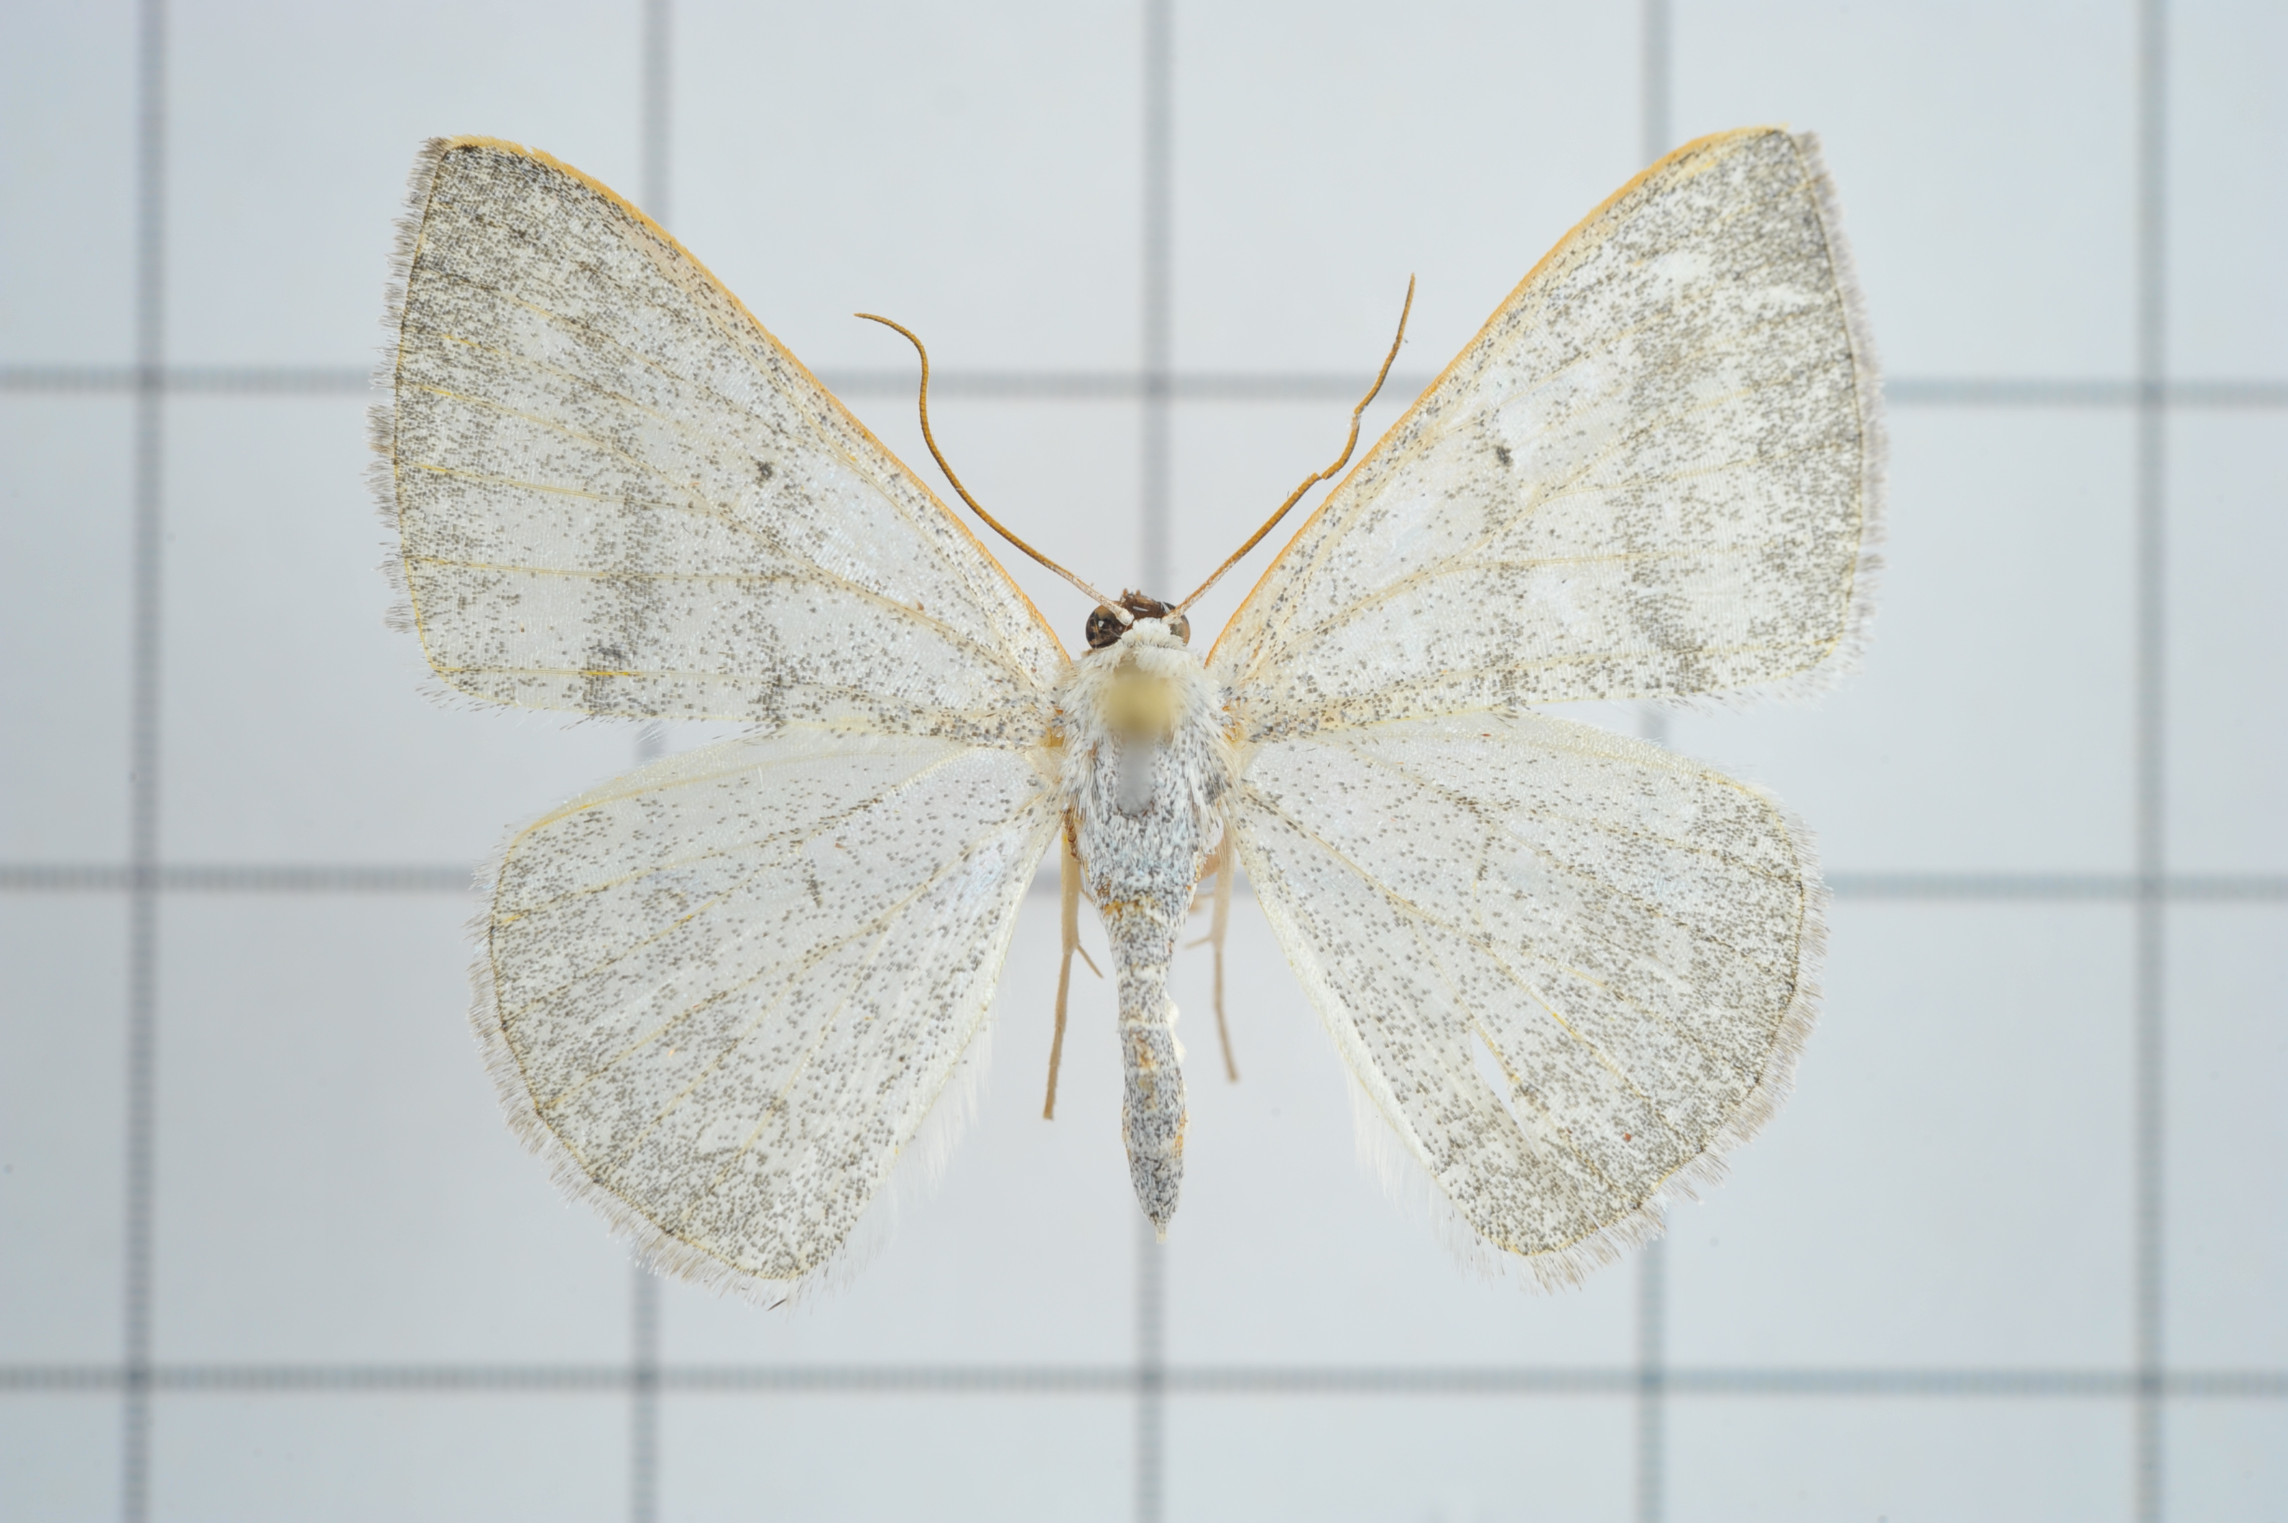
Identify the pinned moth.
Lomographa platyleucata marginata
